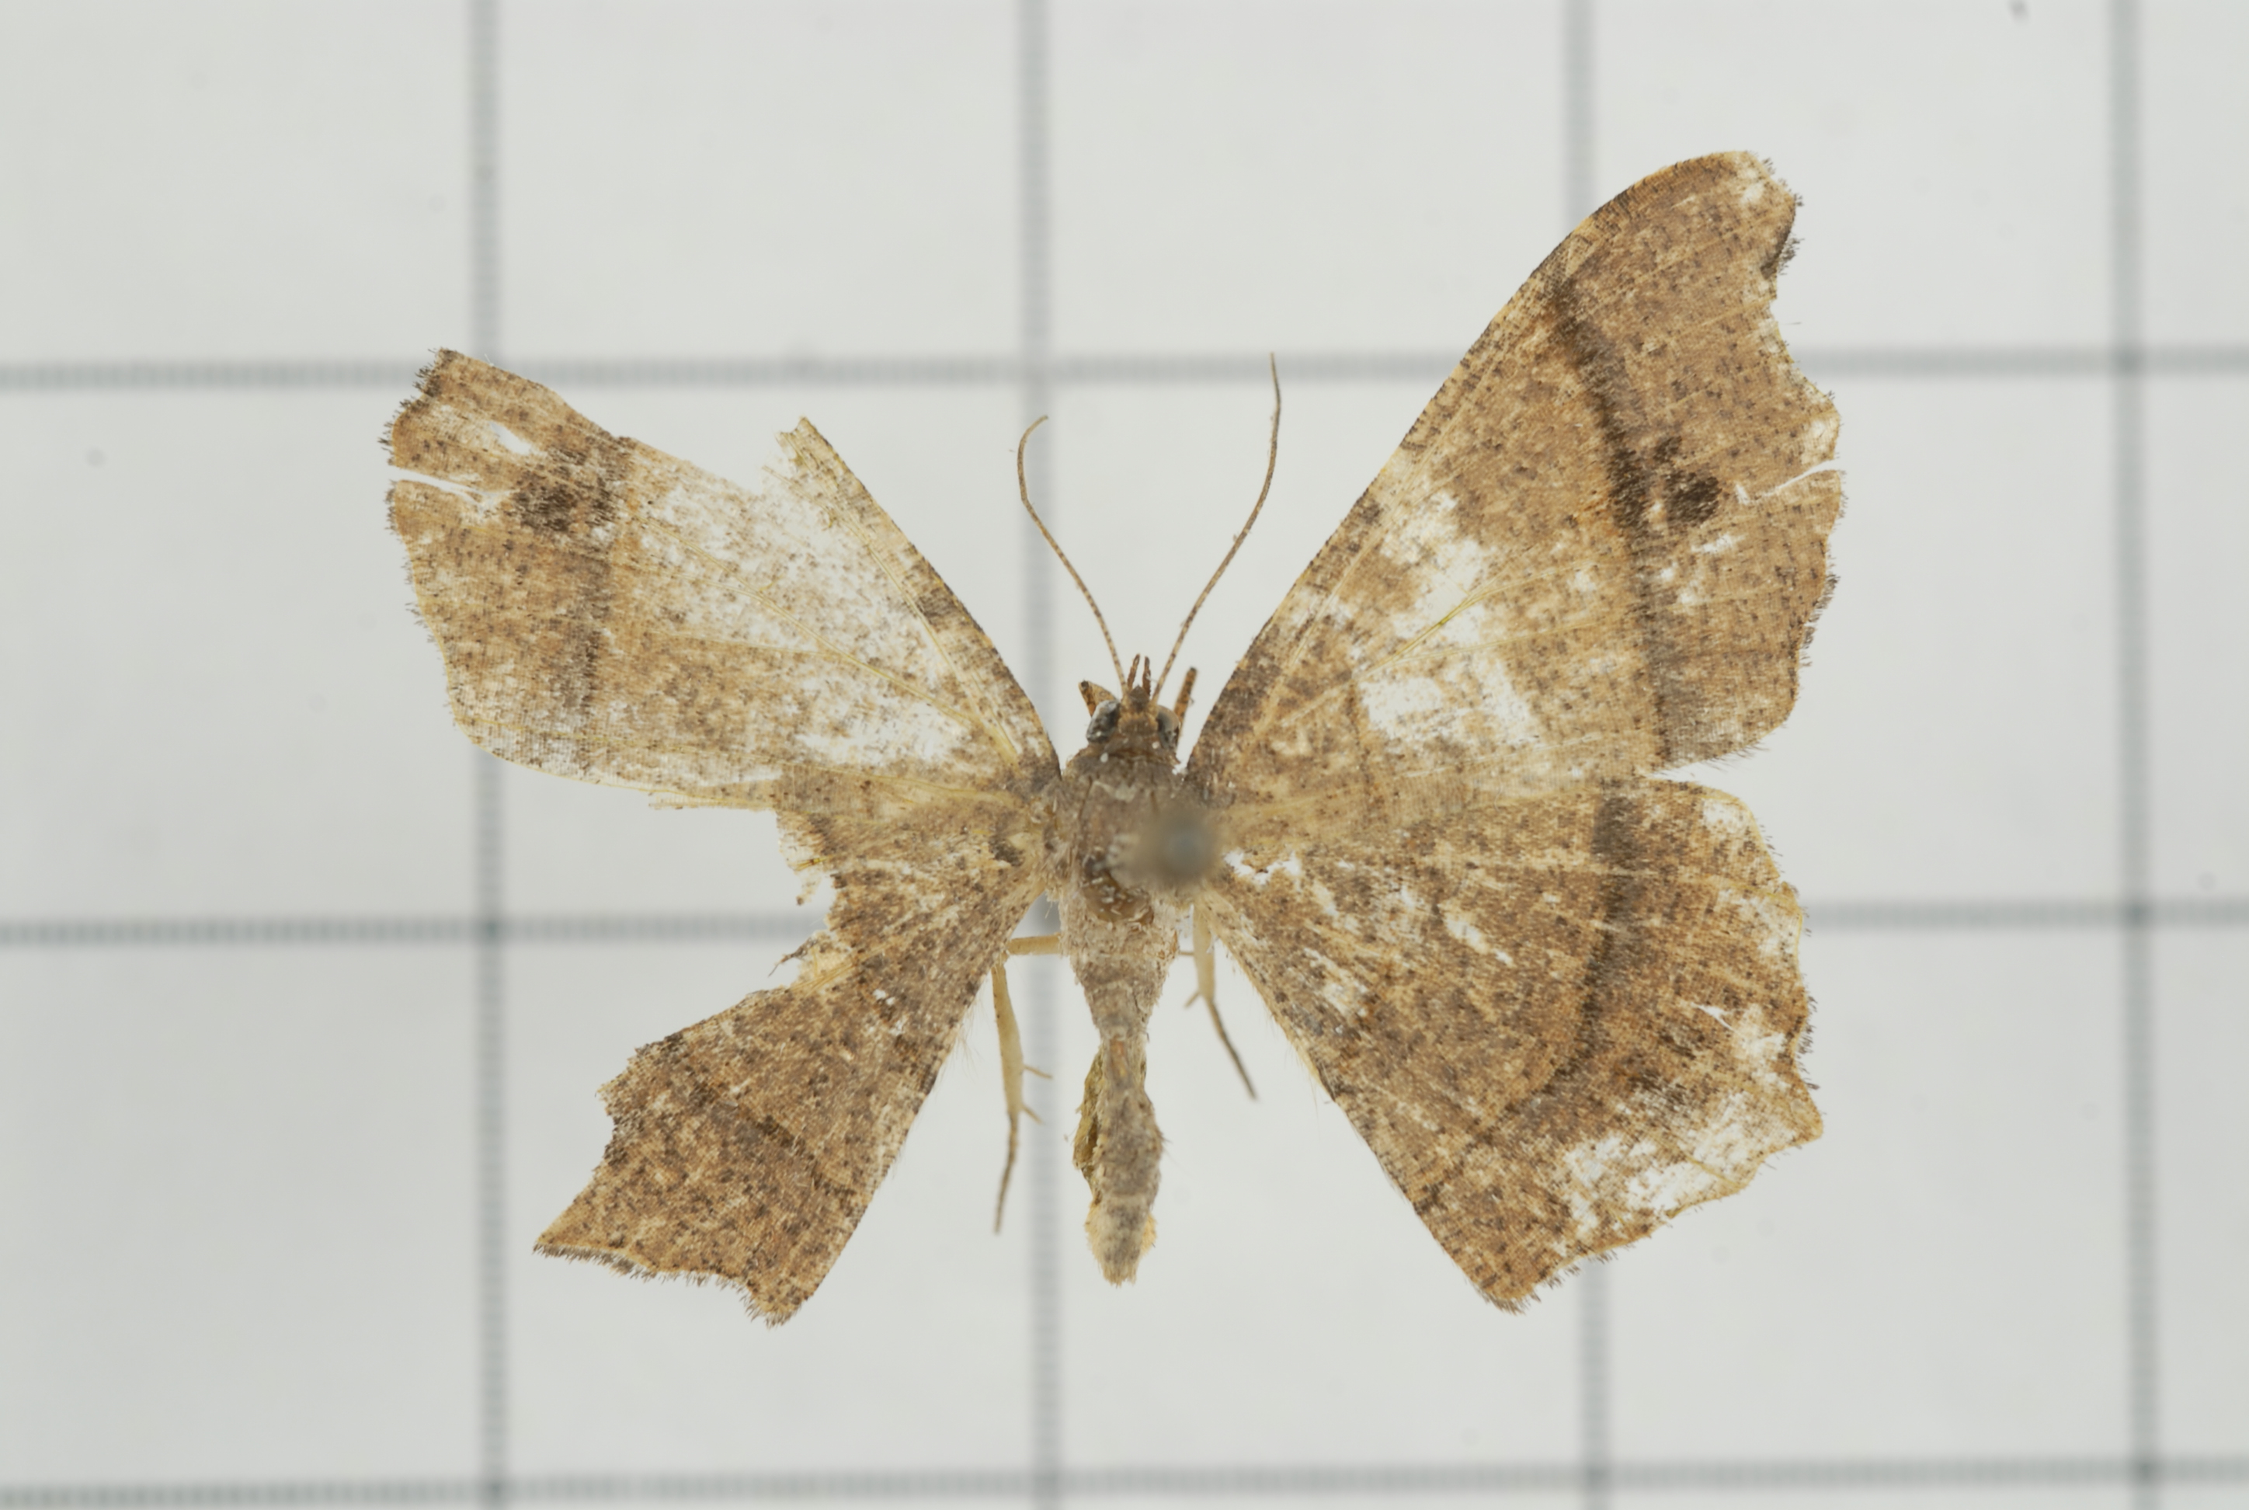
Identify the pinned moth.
Chiasmia perfusaria
